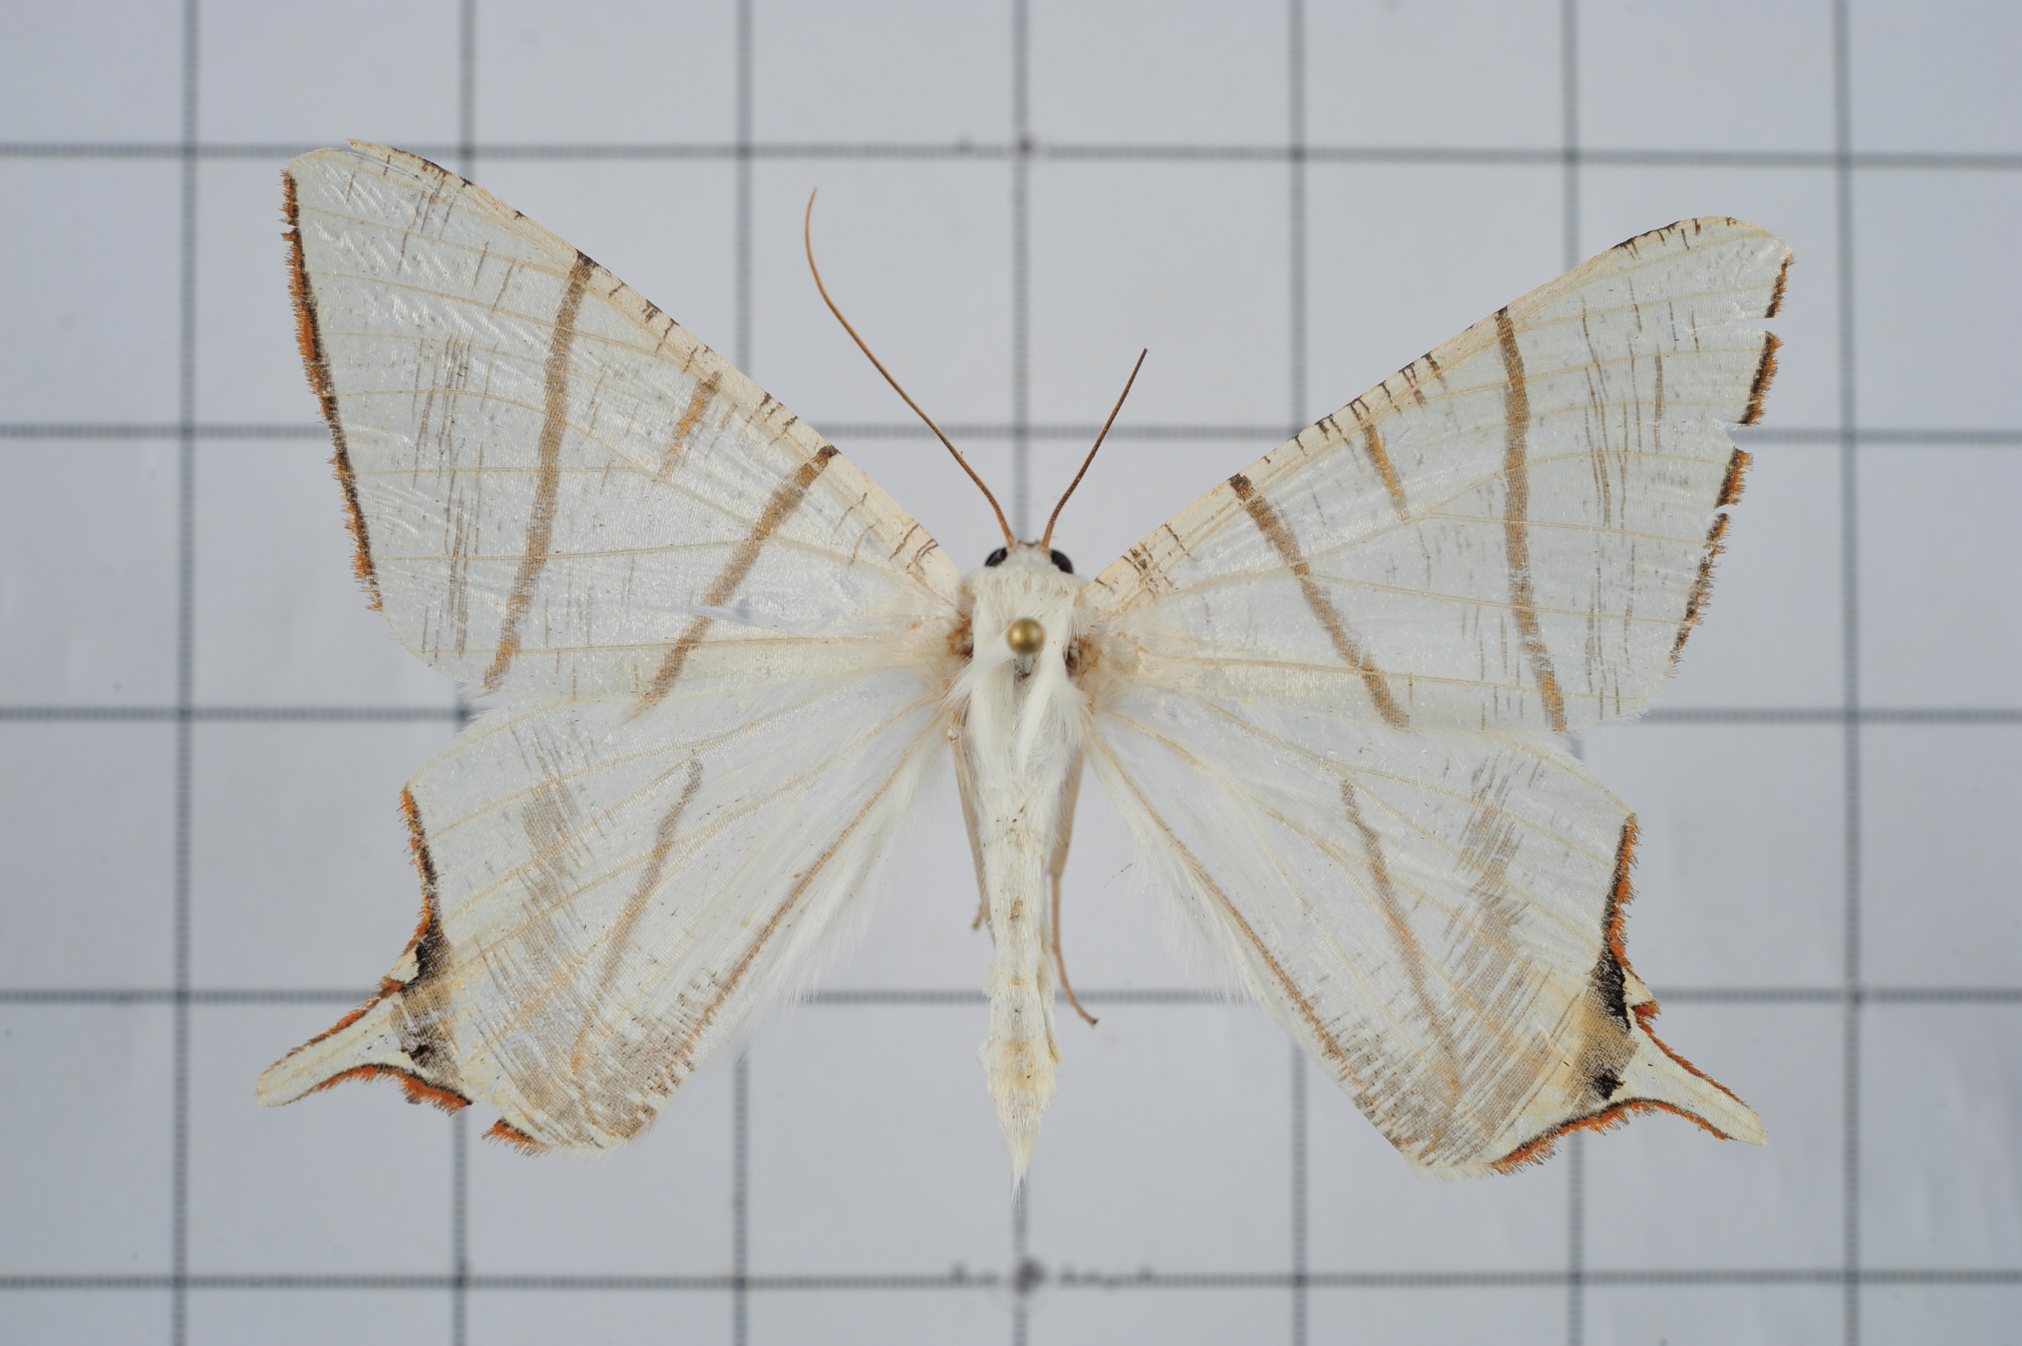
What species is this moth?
Ourapteryx clara formosana
